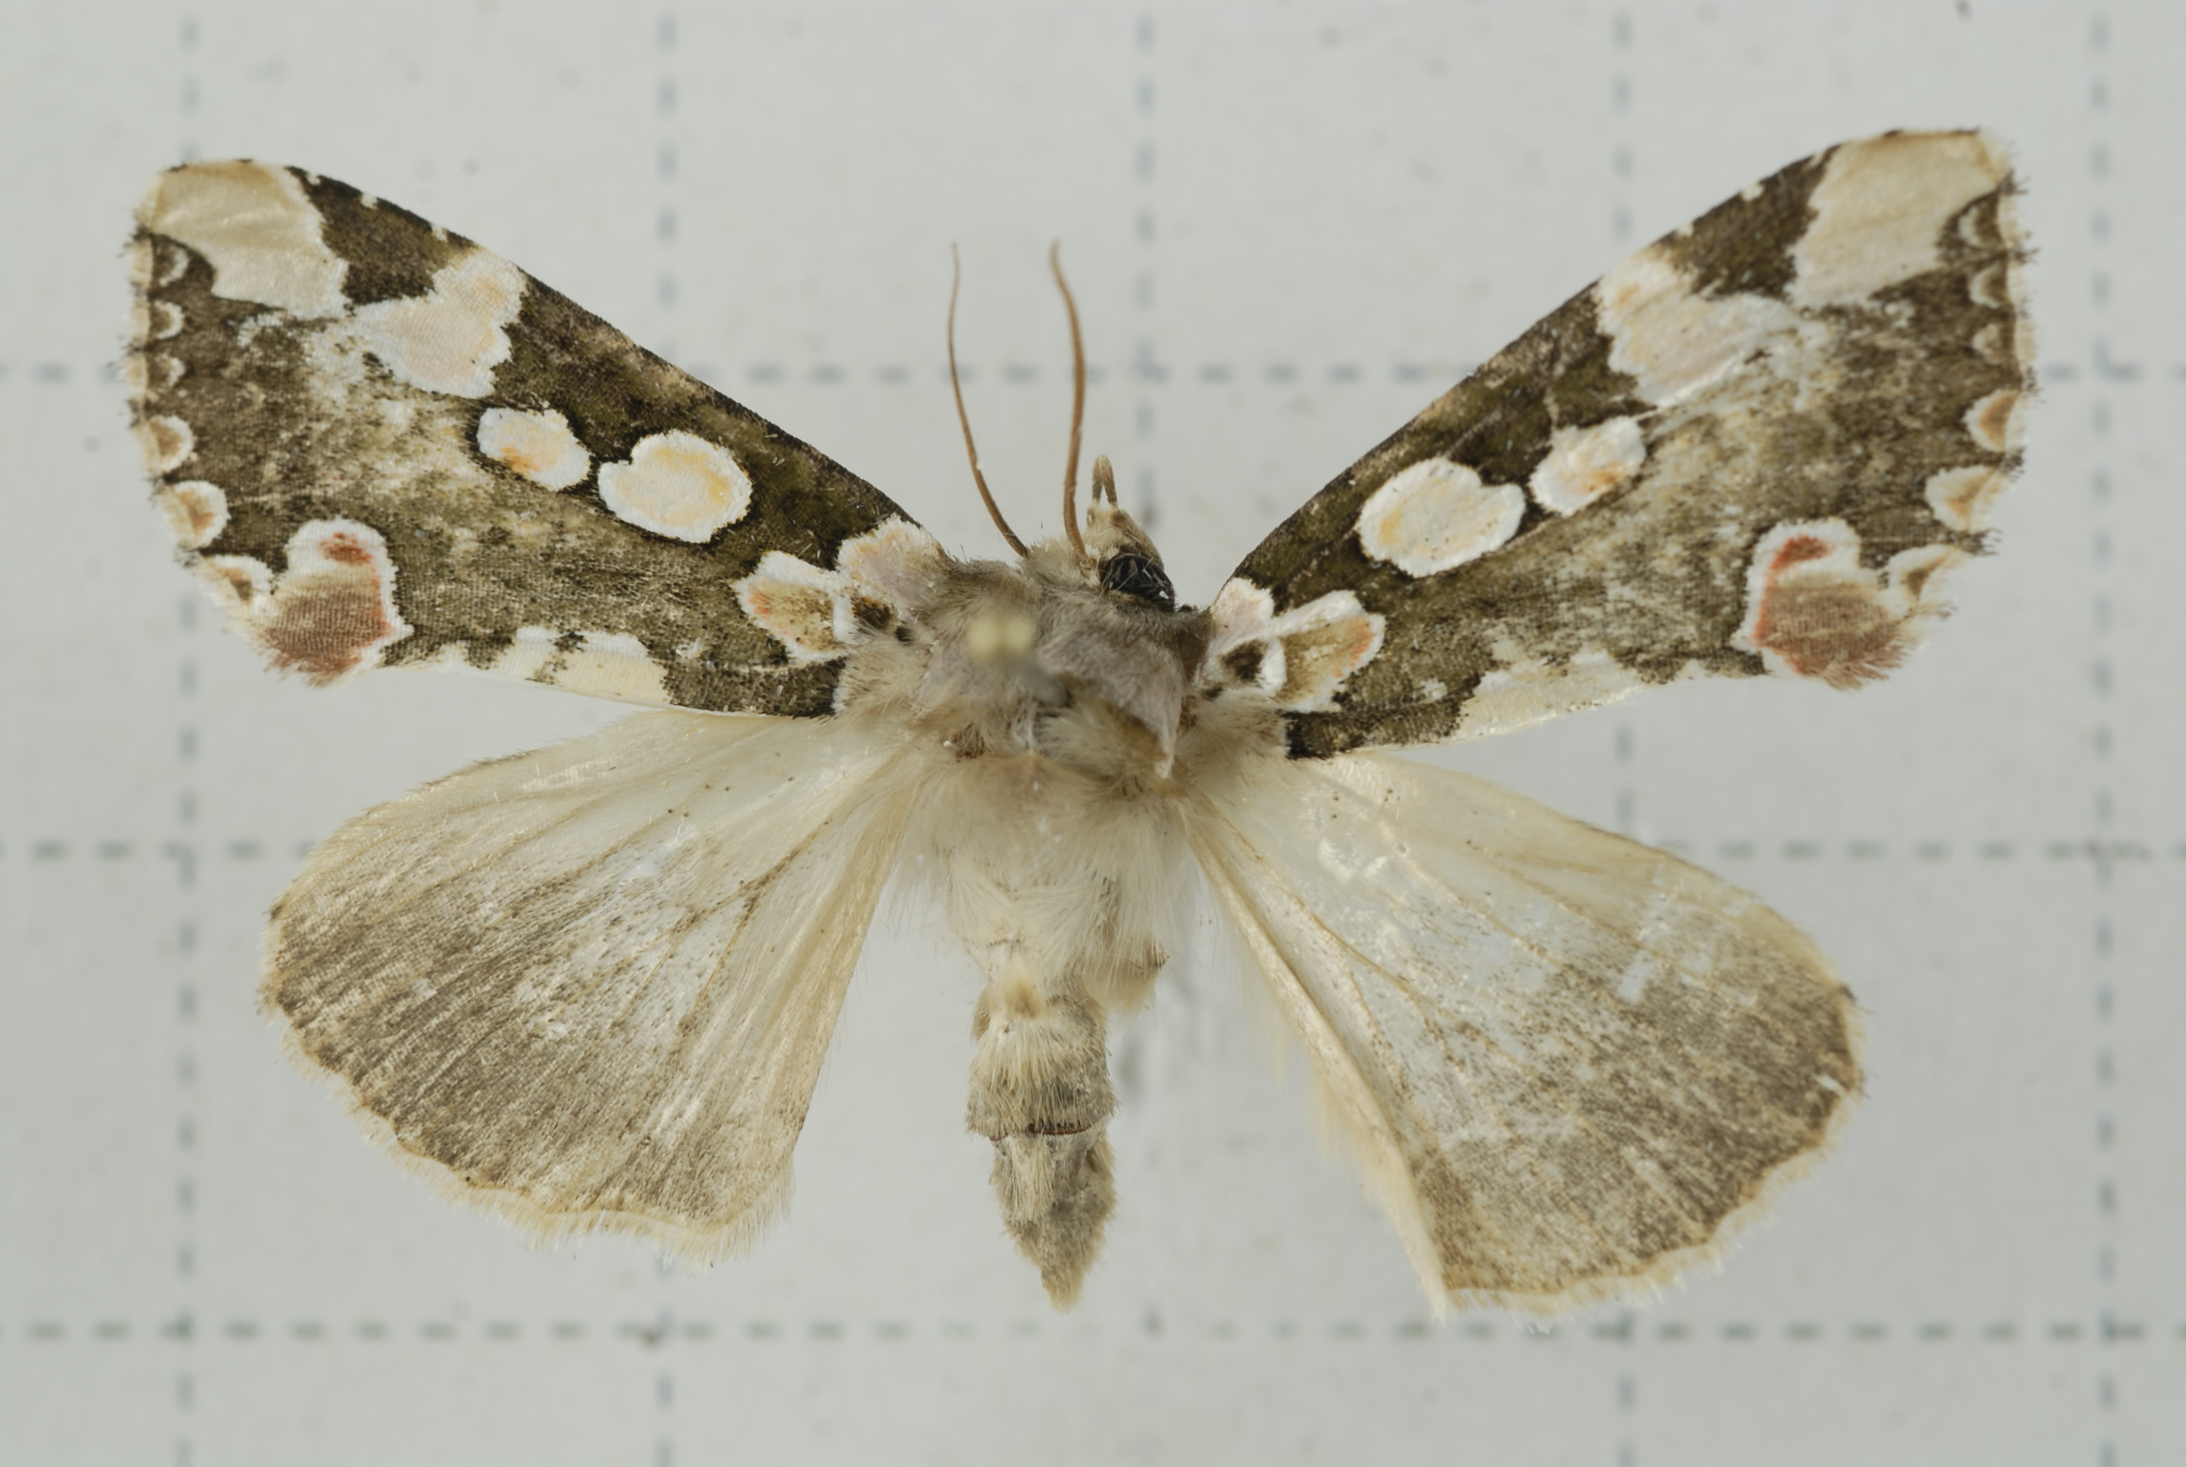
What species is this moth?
Horithyatira decorata takamukui
